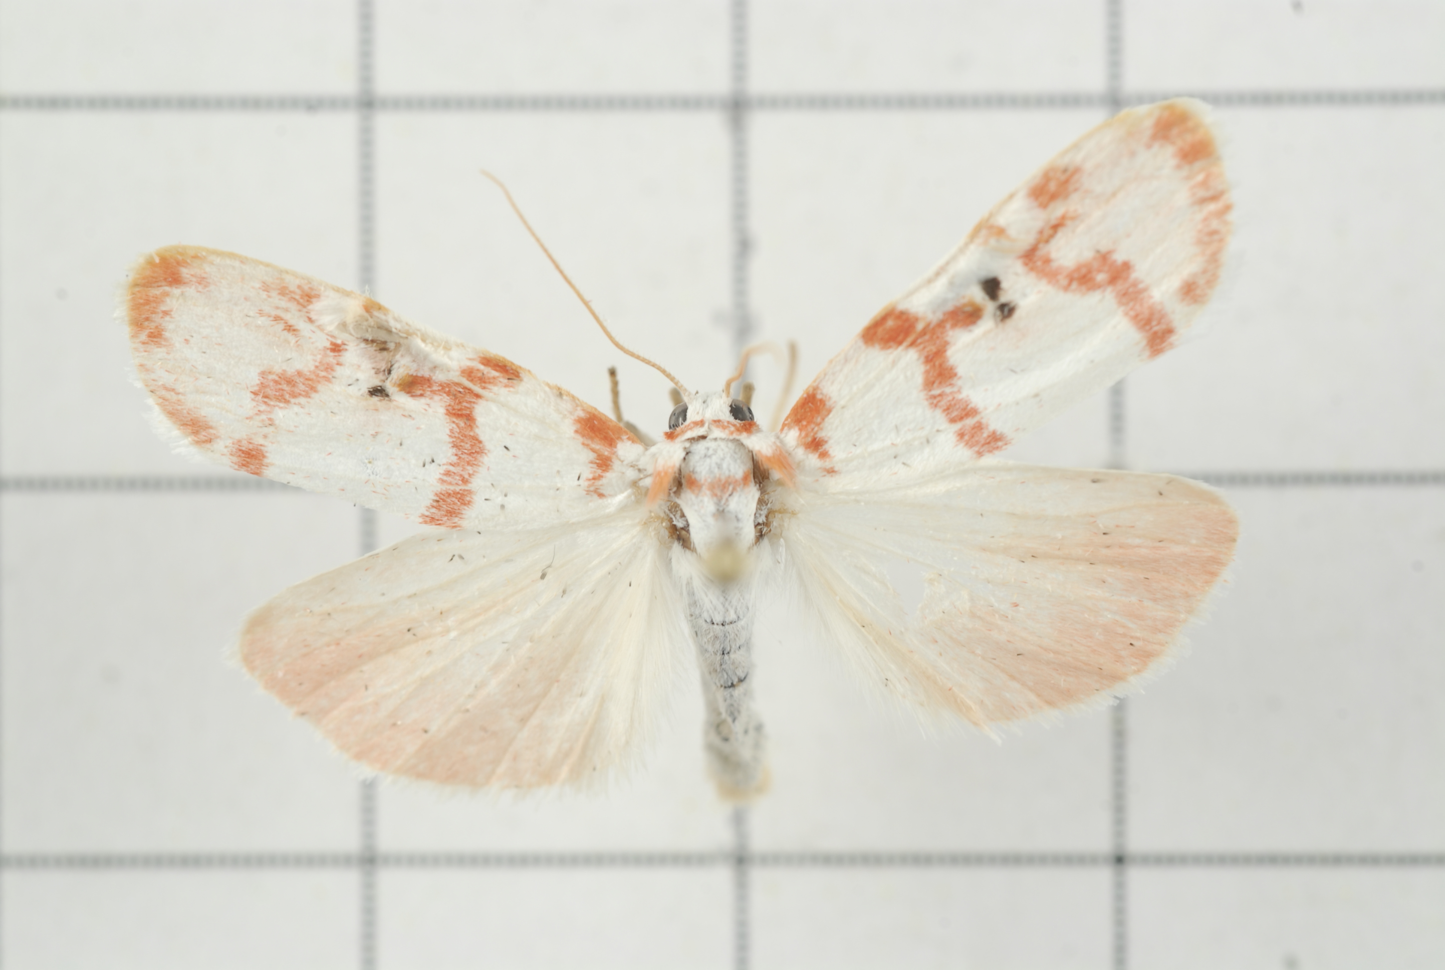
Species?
Cyana hamata hamata
